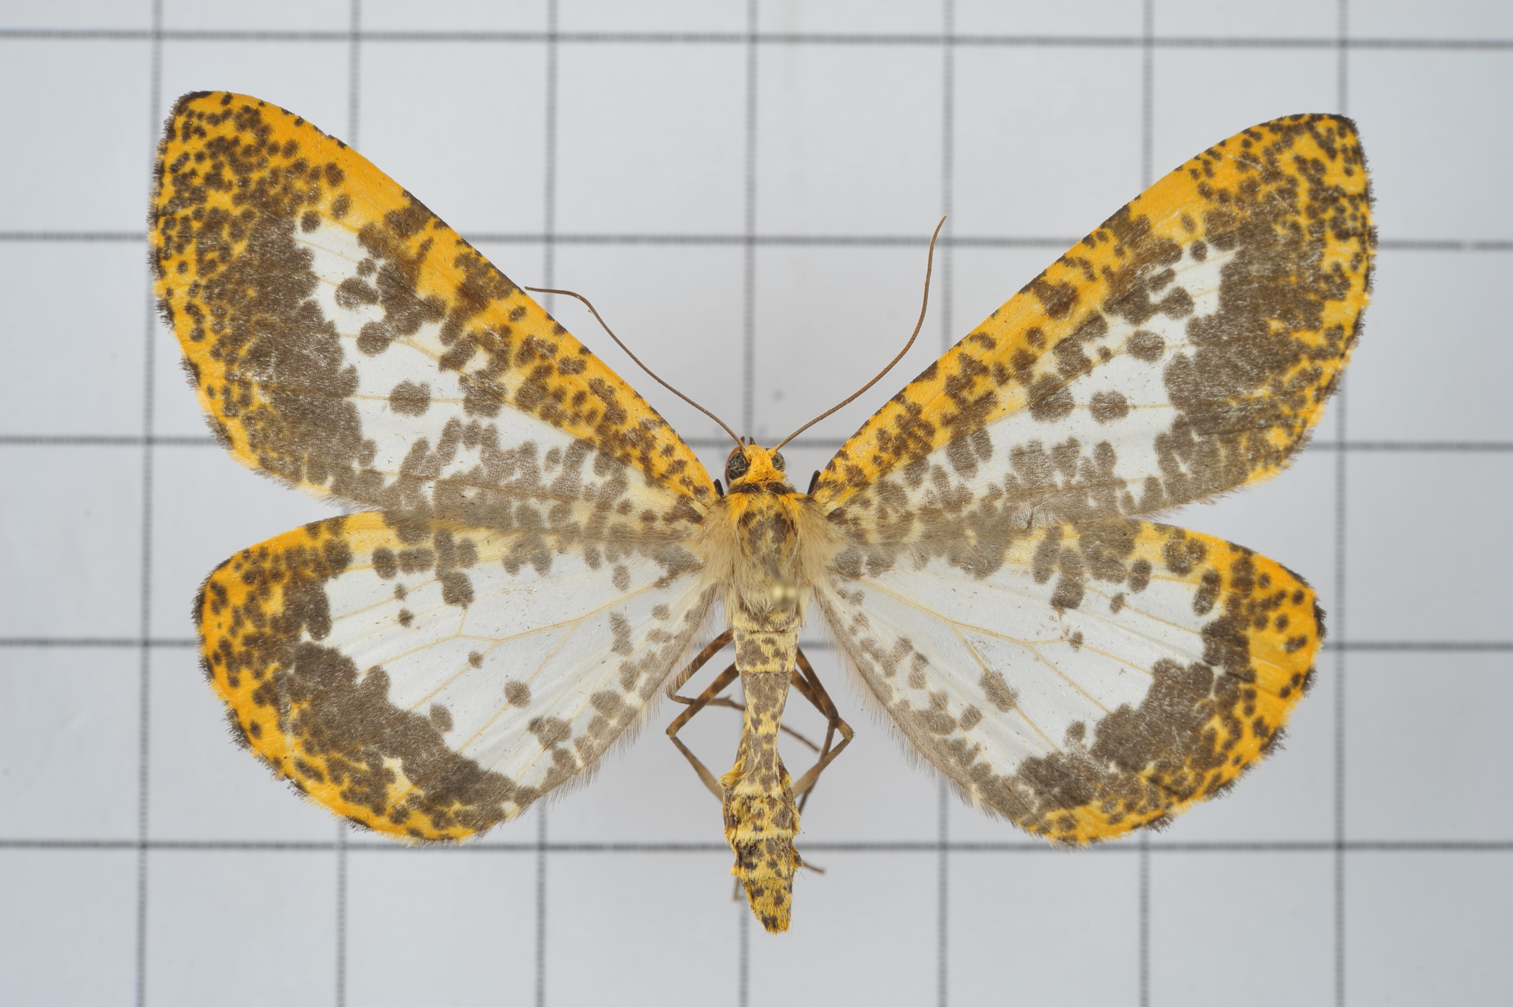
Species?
Epobeidia lucifera extranigricans
